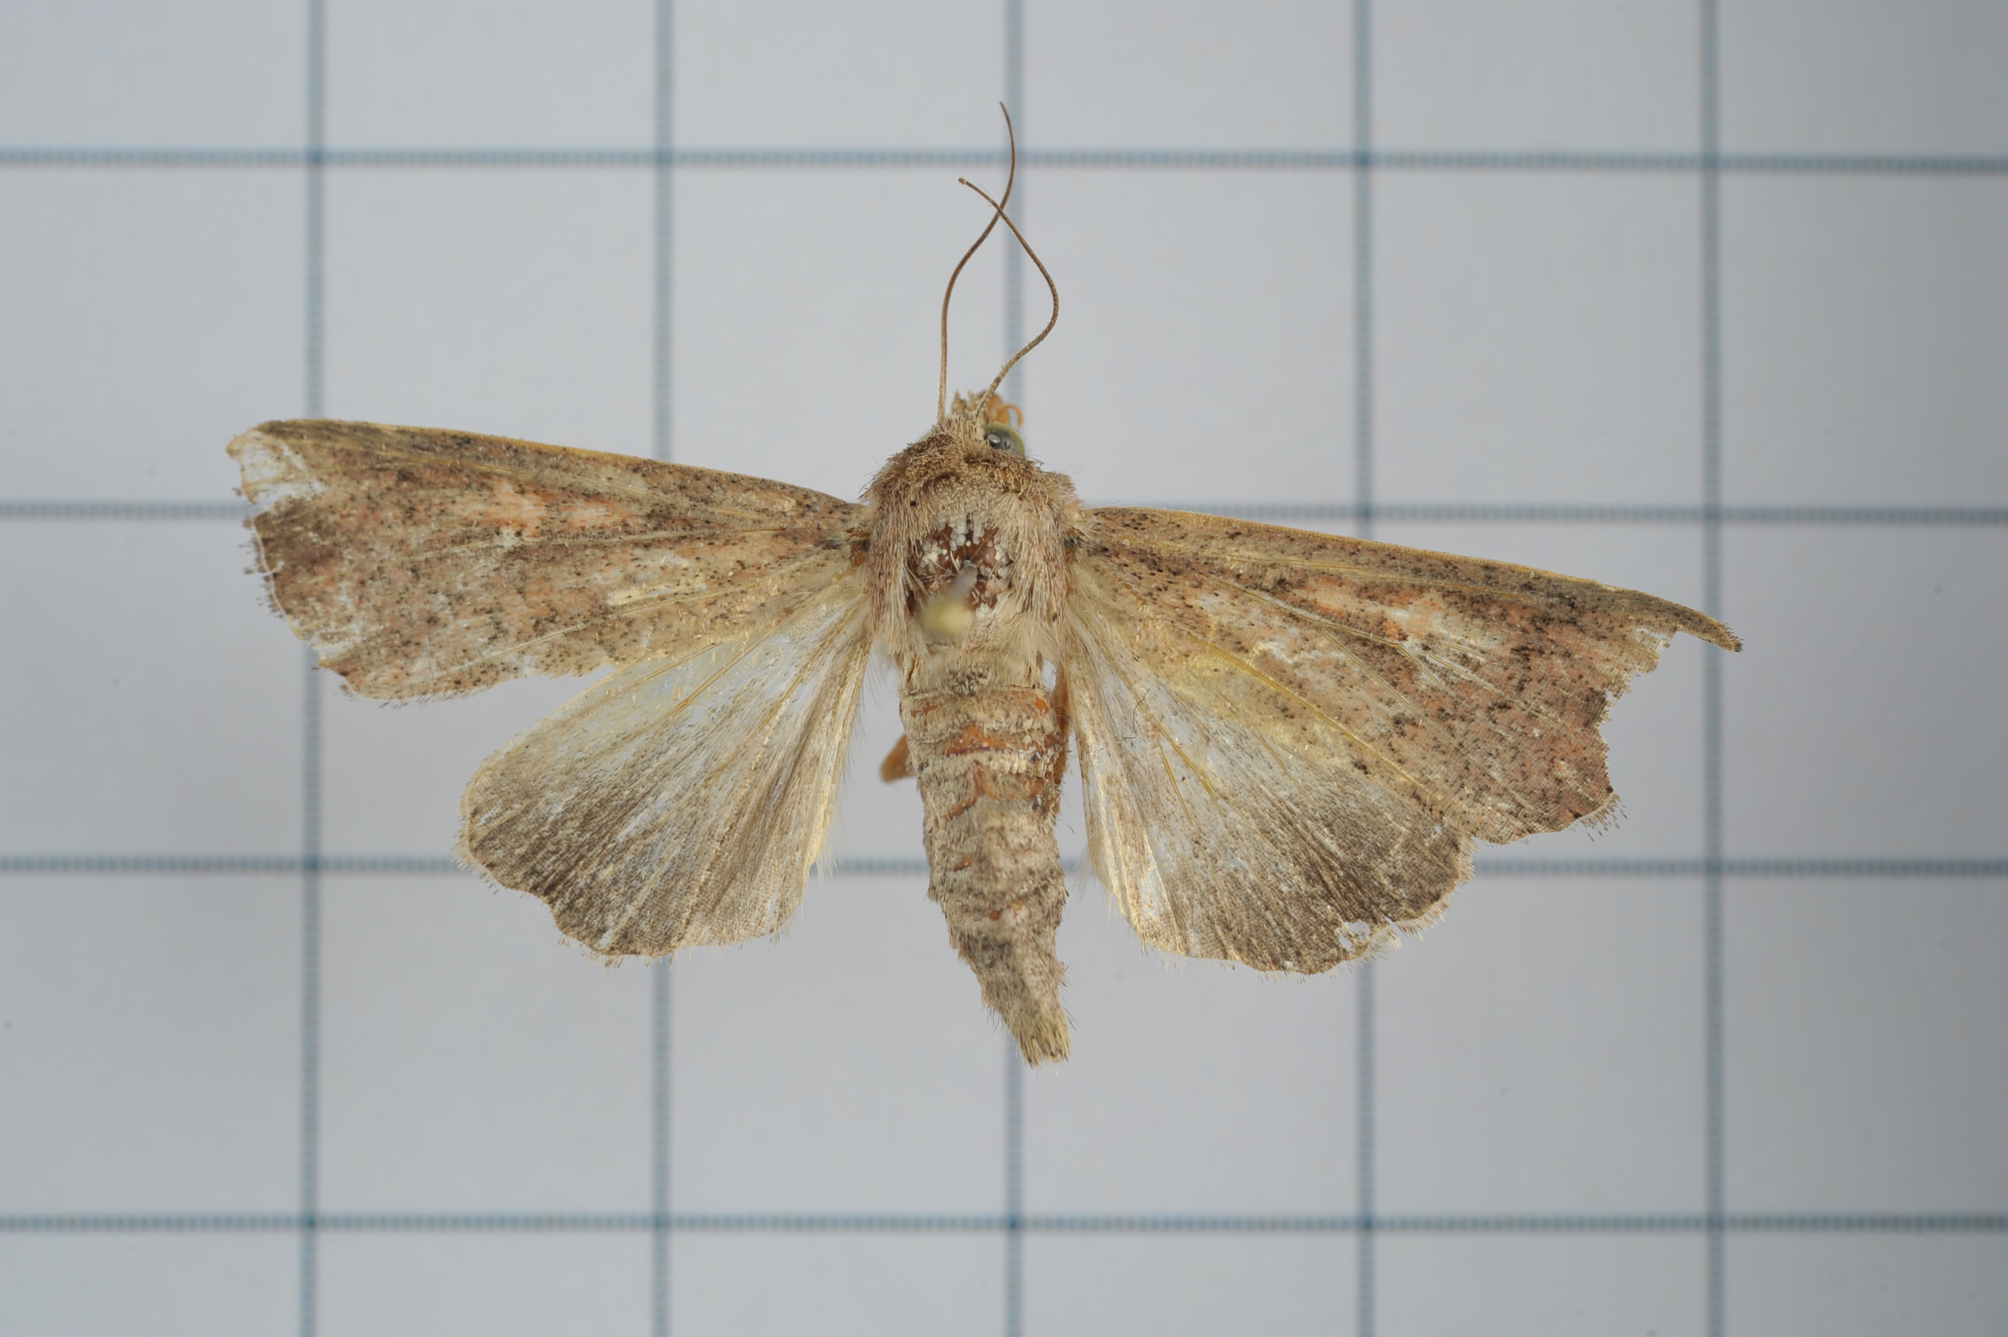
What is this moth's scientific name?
Mythimna purpurpatagis
